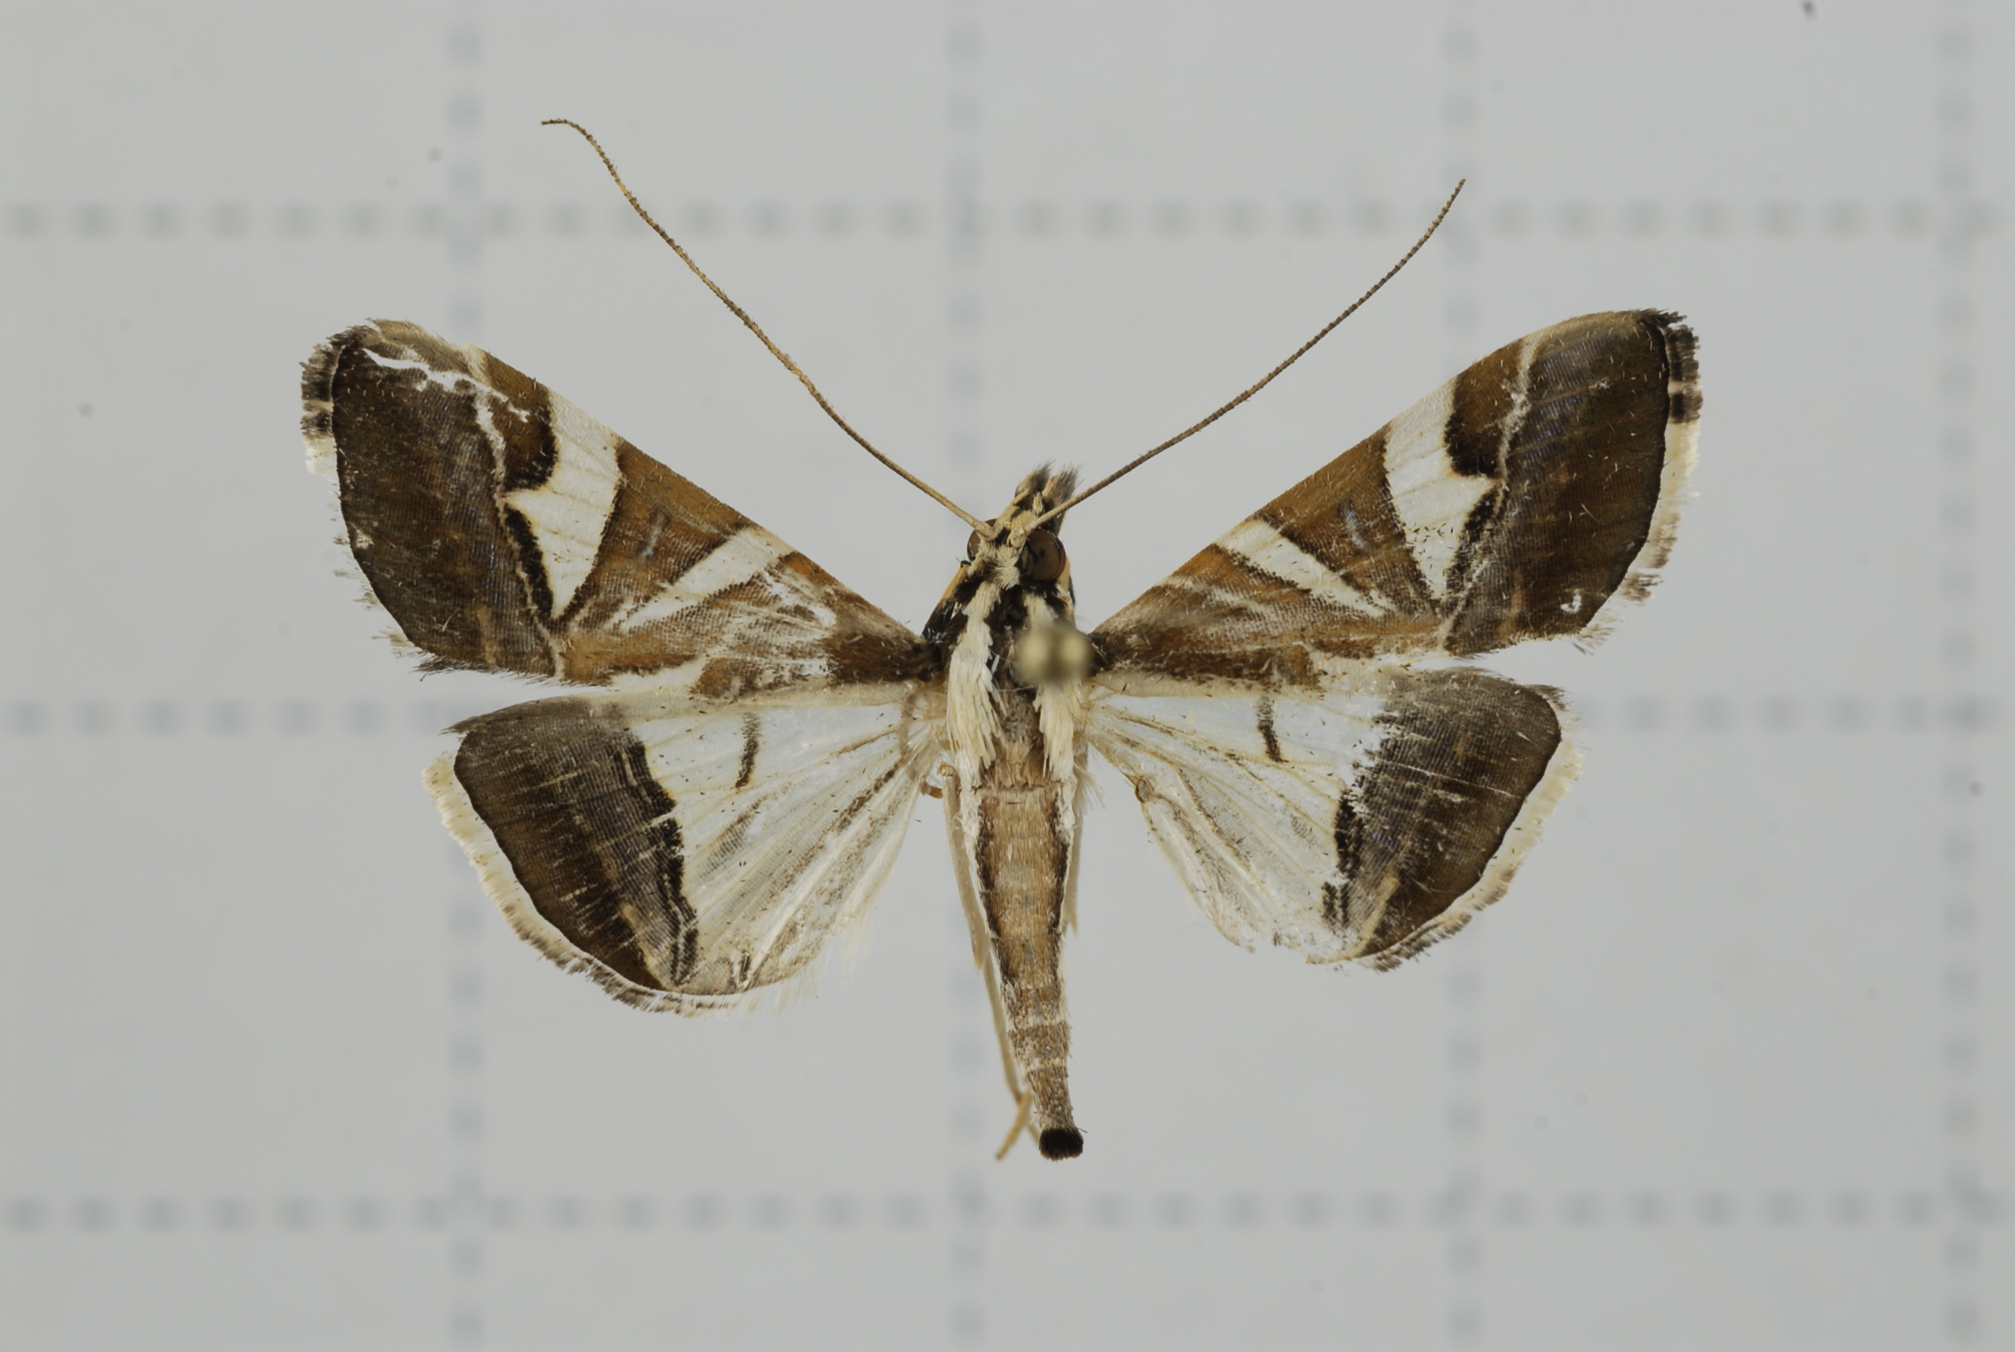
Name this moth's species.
Agrioglypta itysalis
